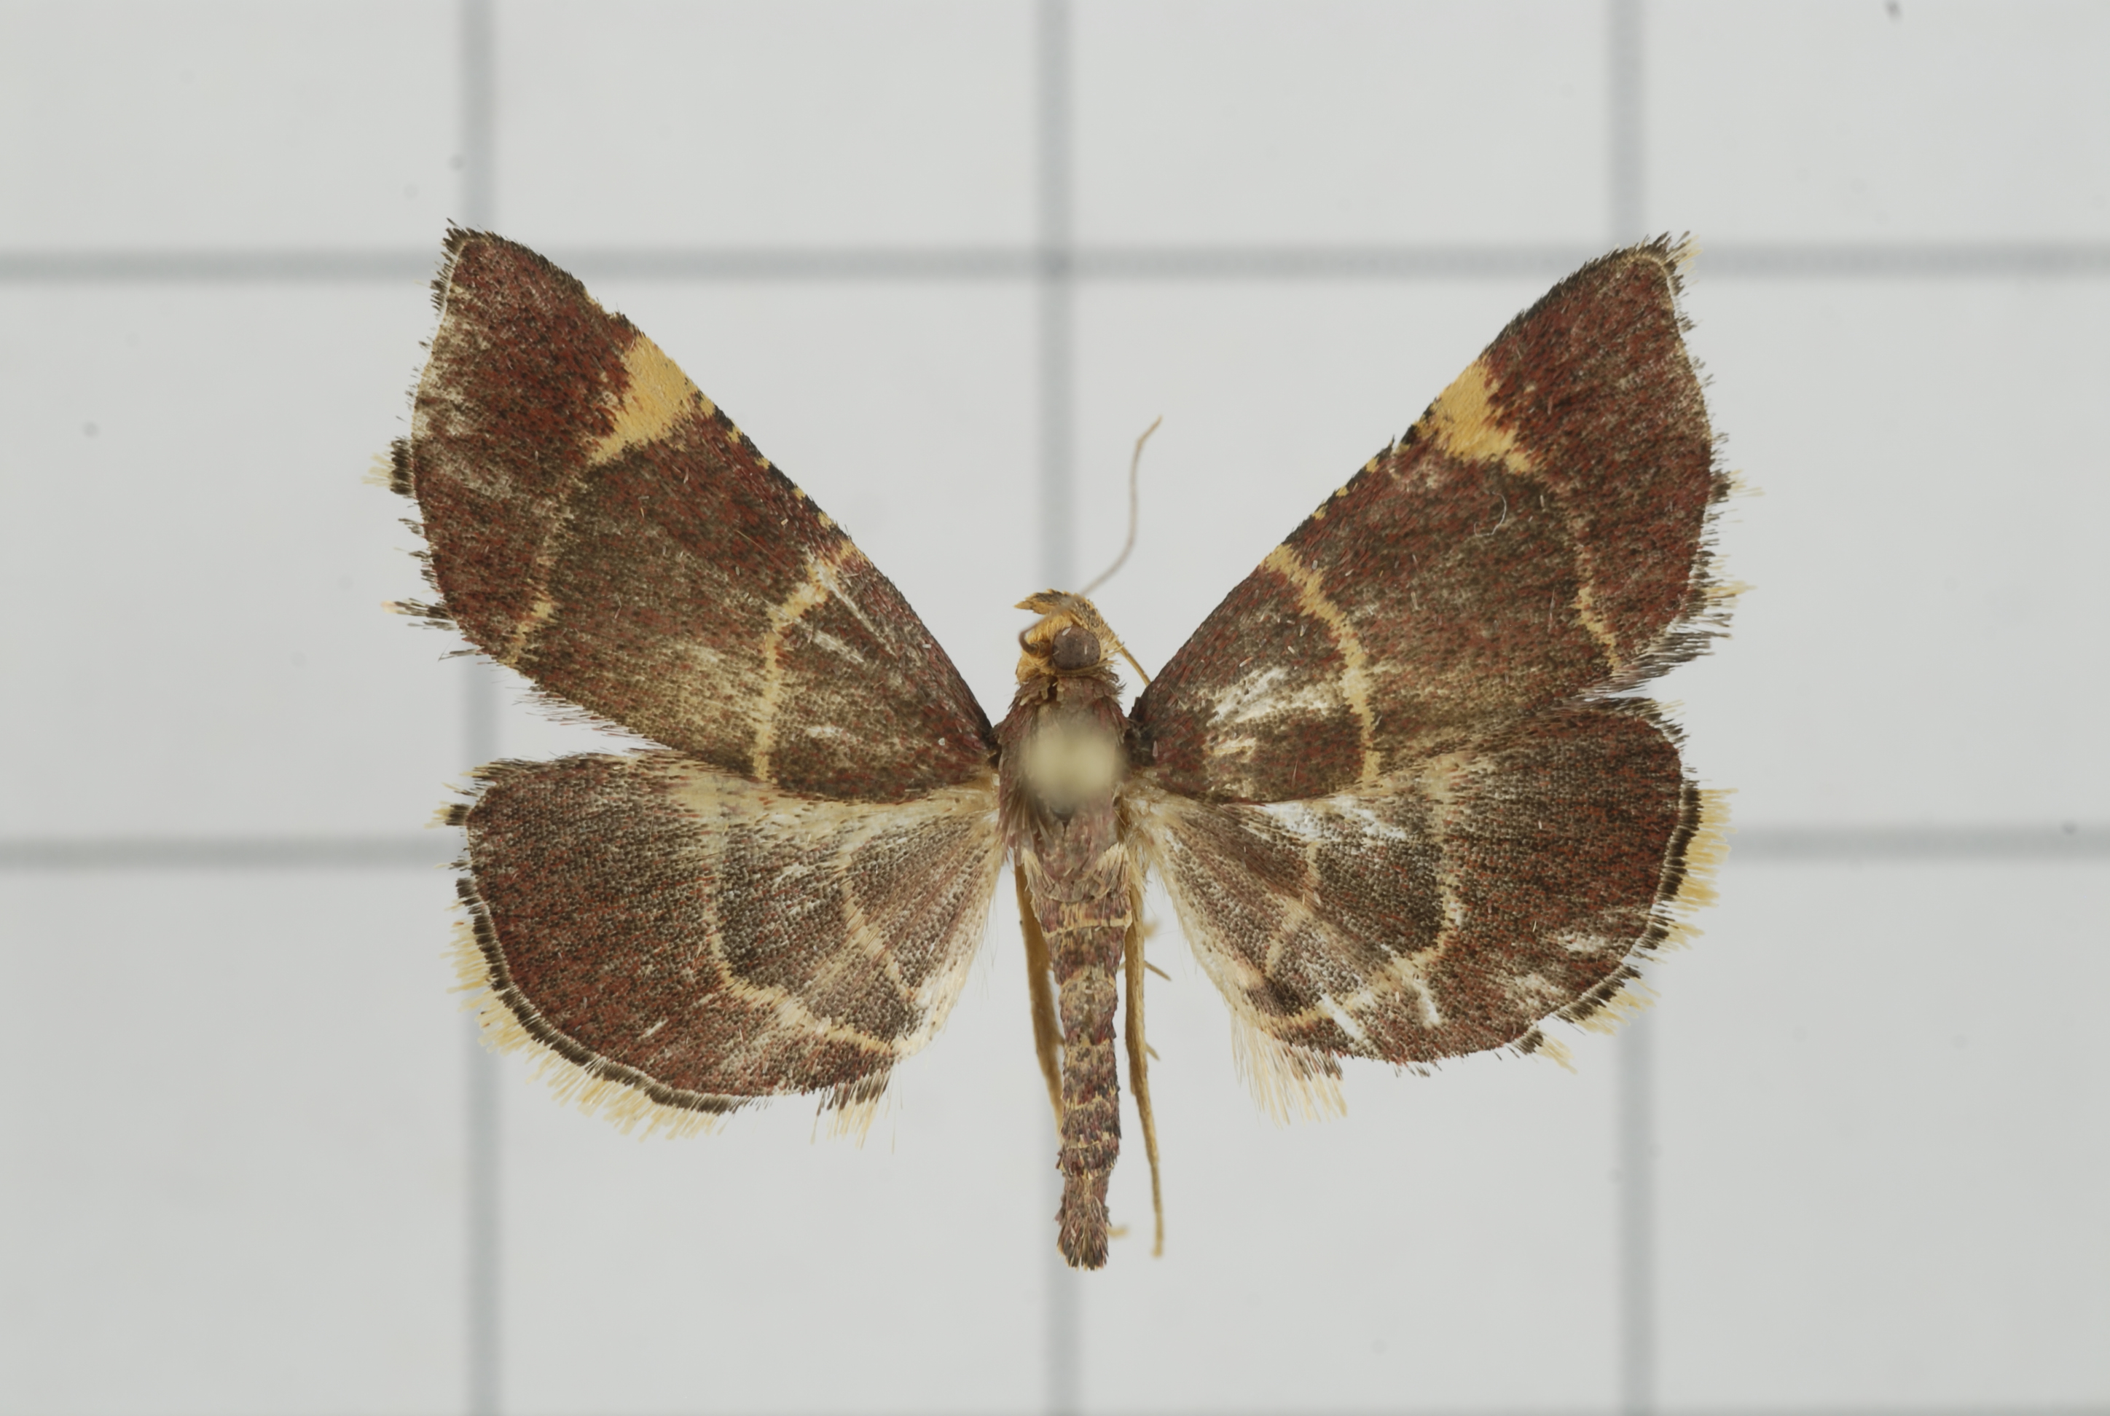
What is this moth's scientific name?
Herculia pelasgalis
